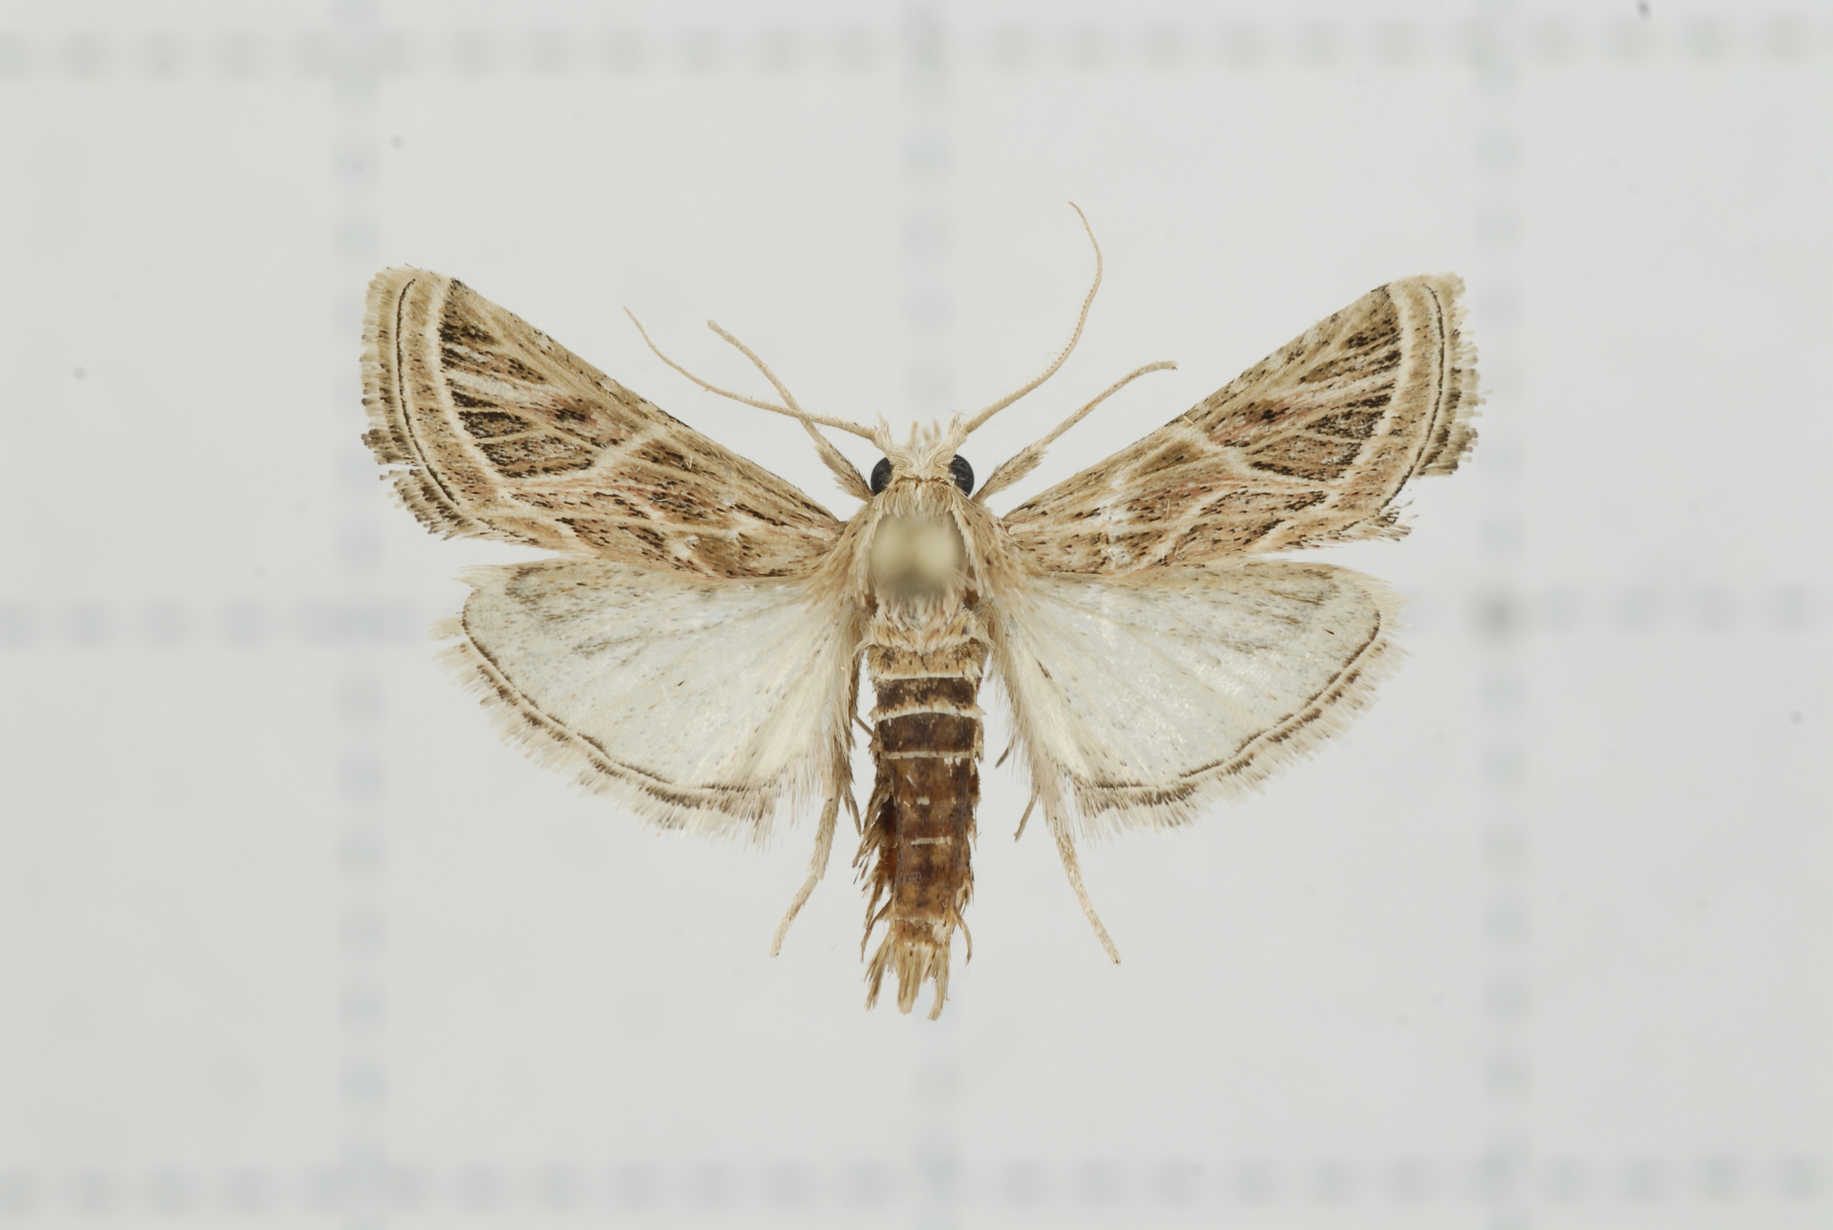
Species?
Loryma recusata
